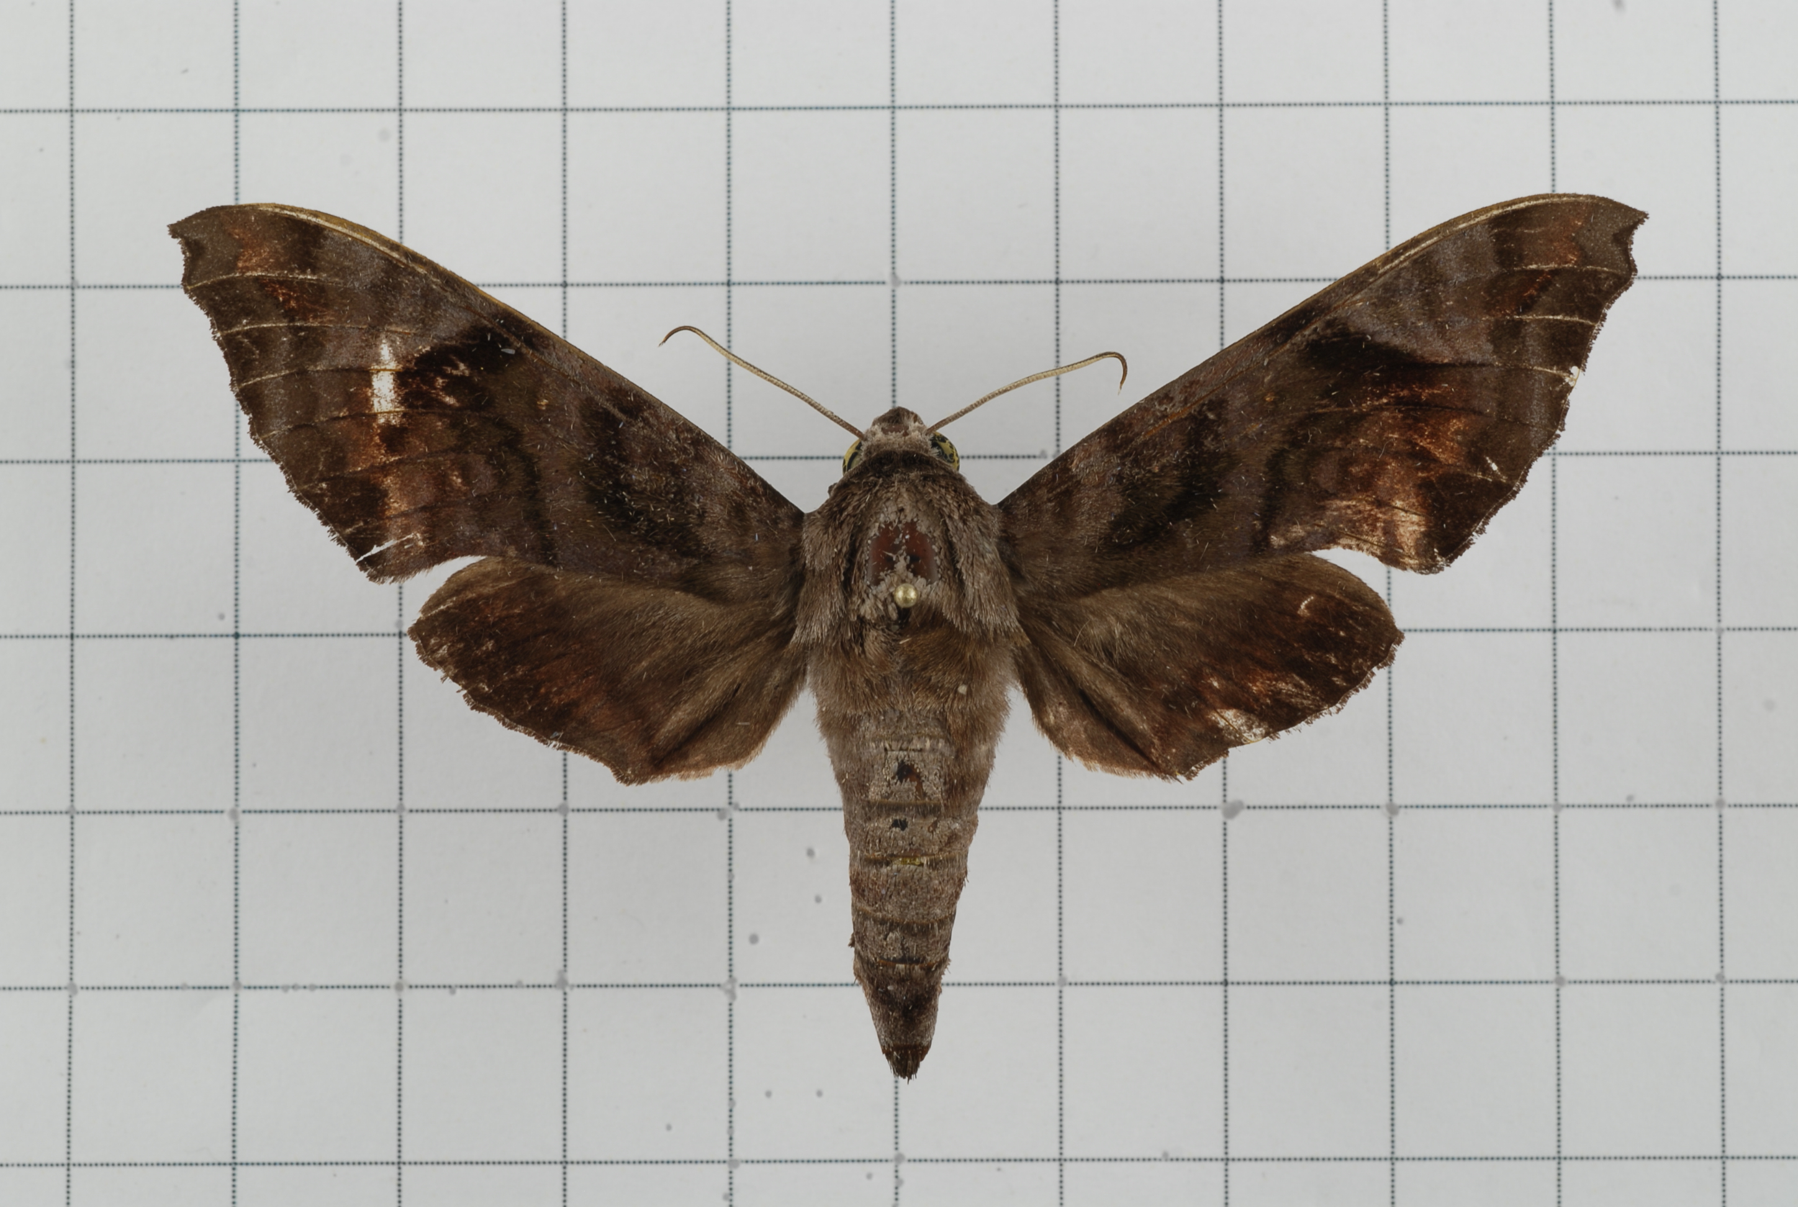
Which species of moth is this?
Acosmeryx castanea
